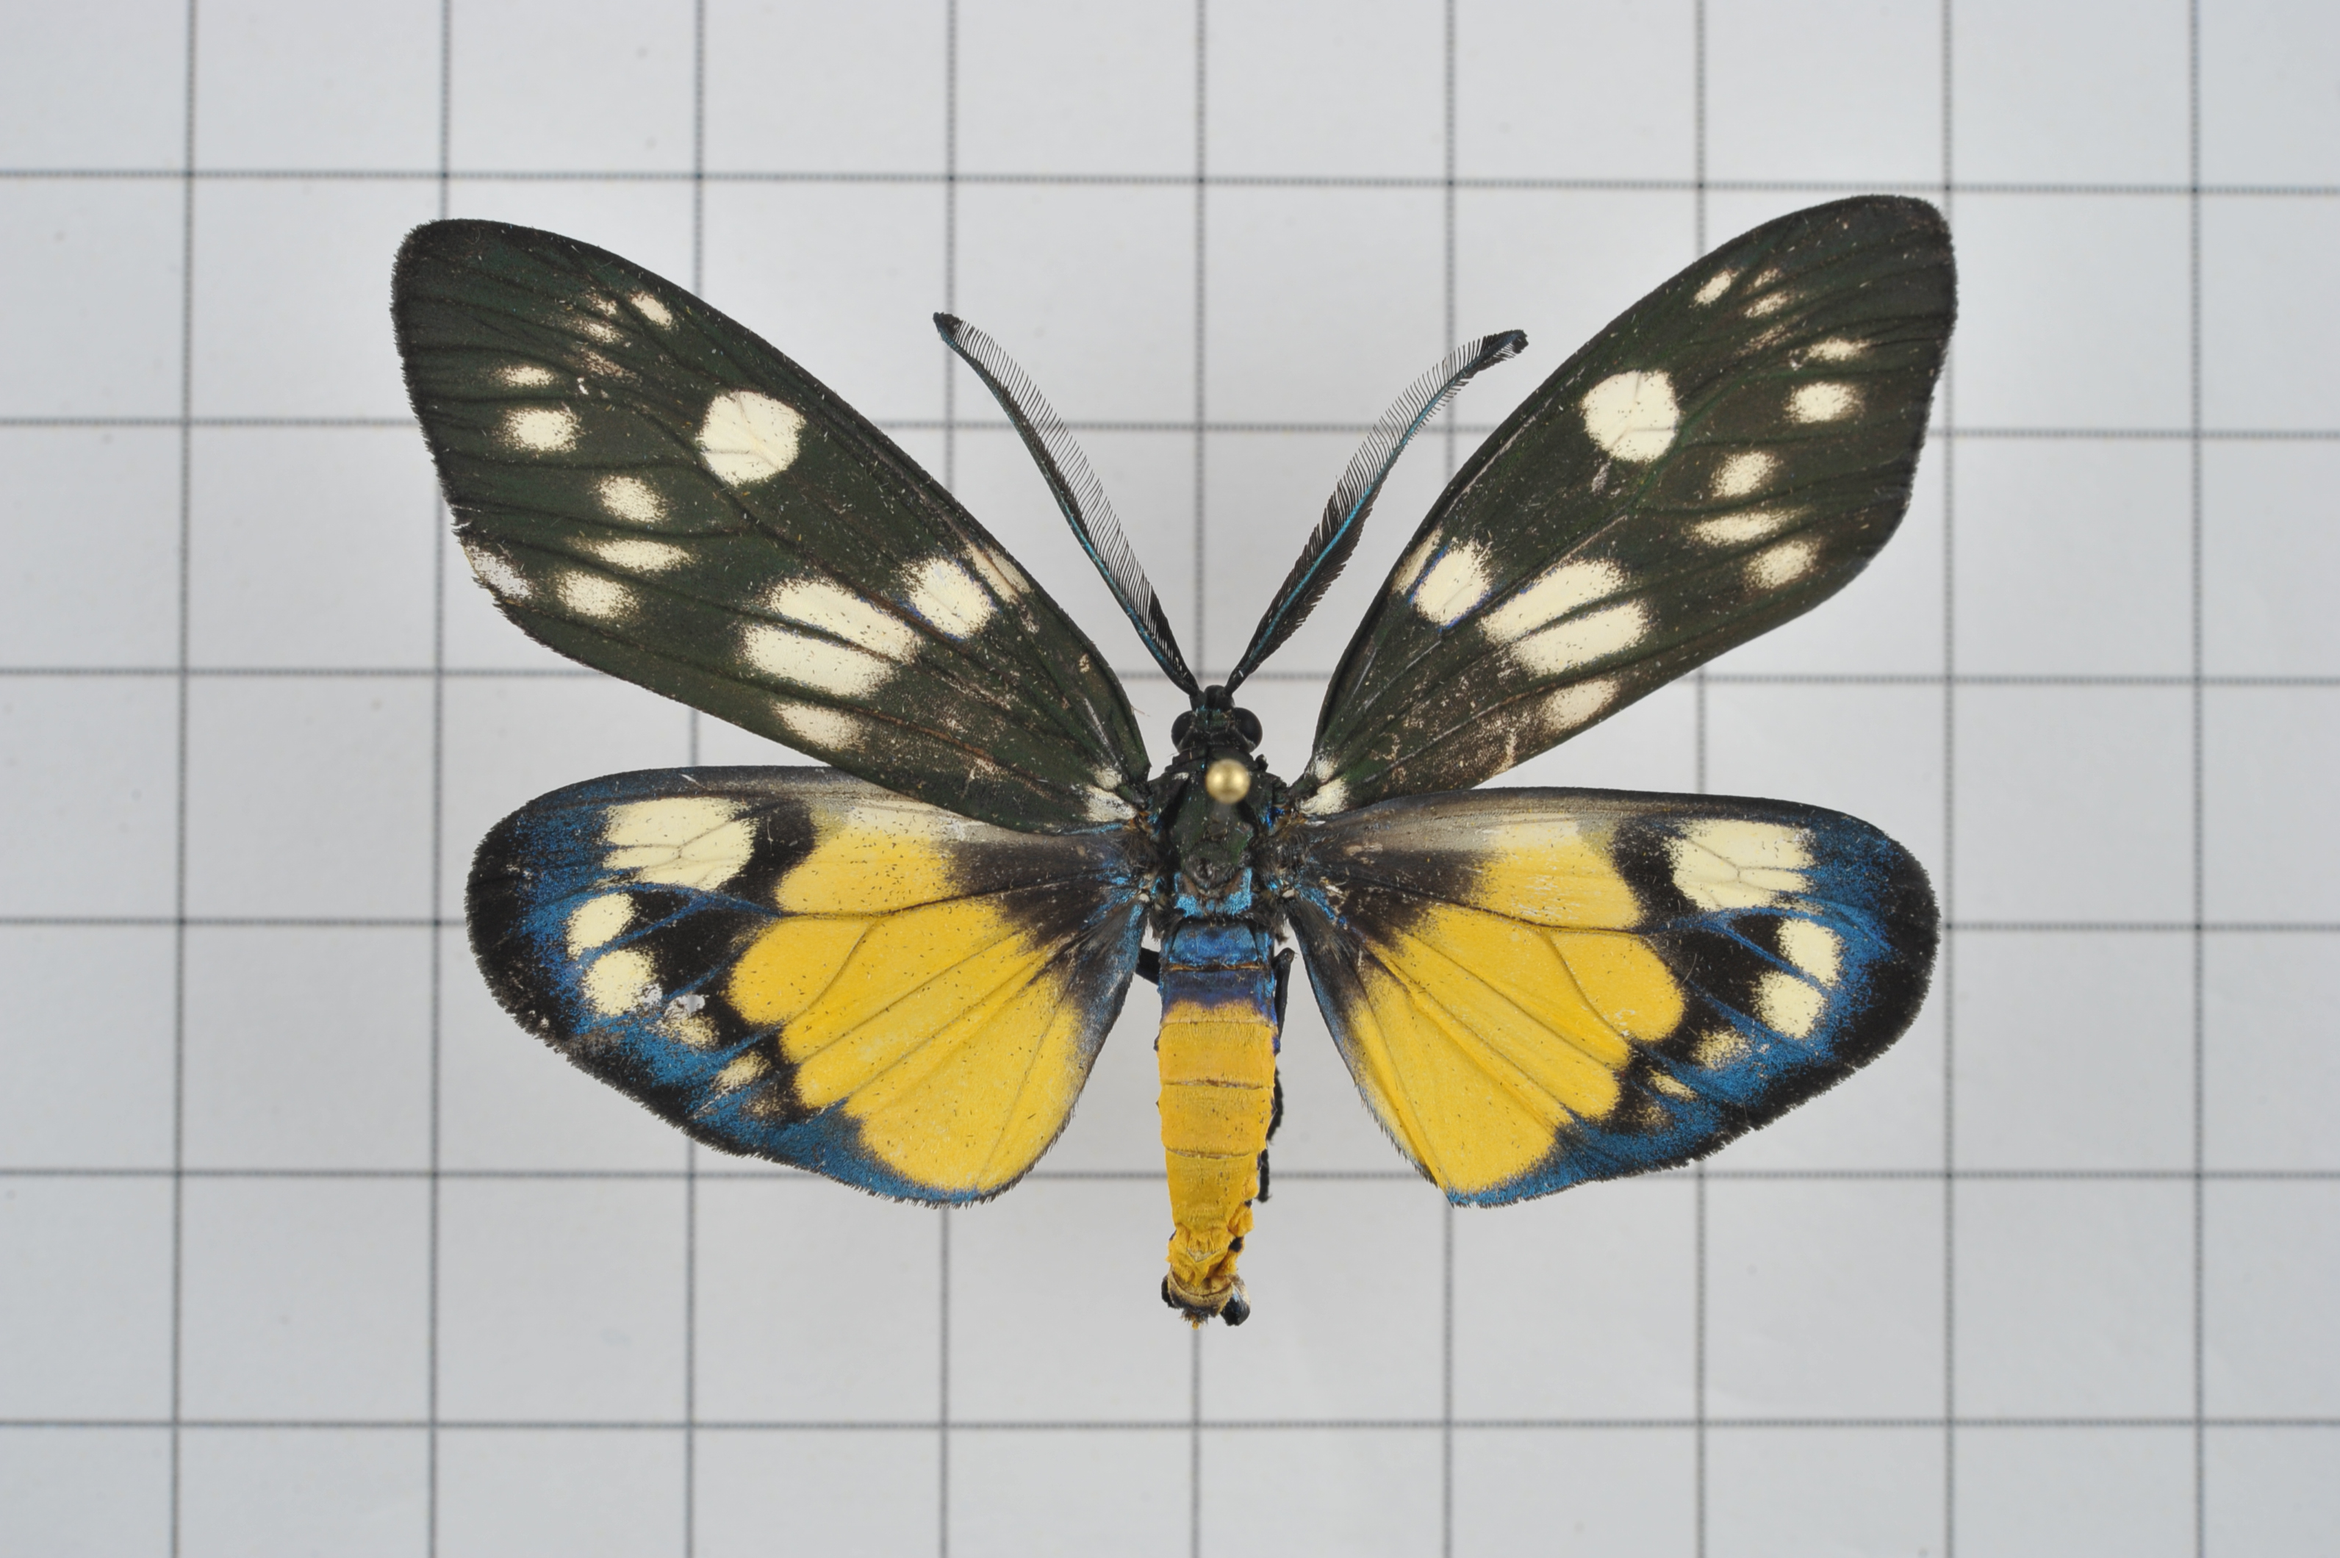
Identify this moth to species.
Eterusia aedea formosana
